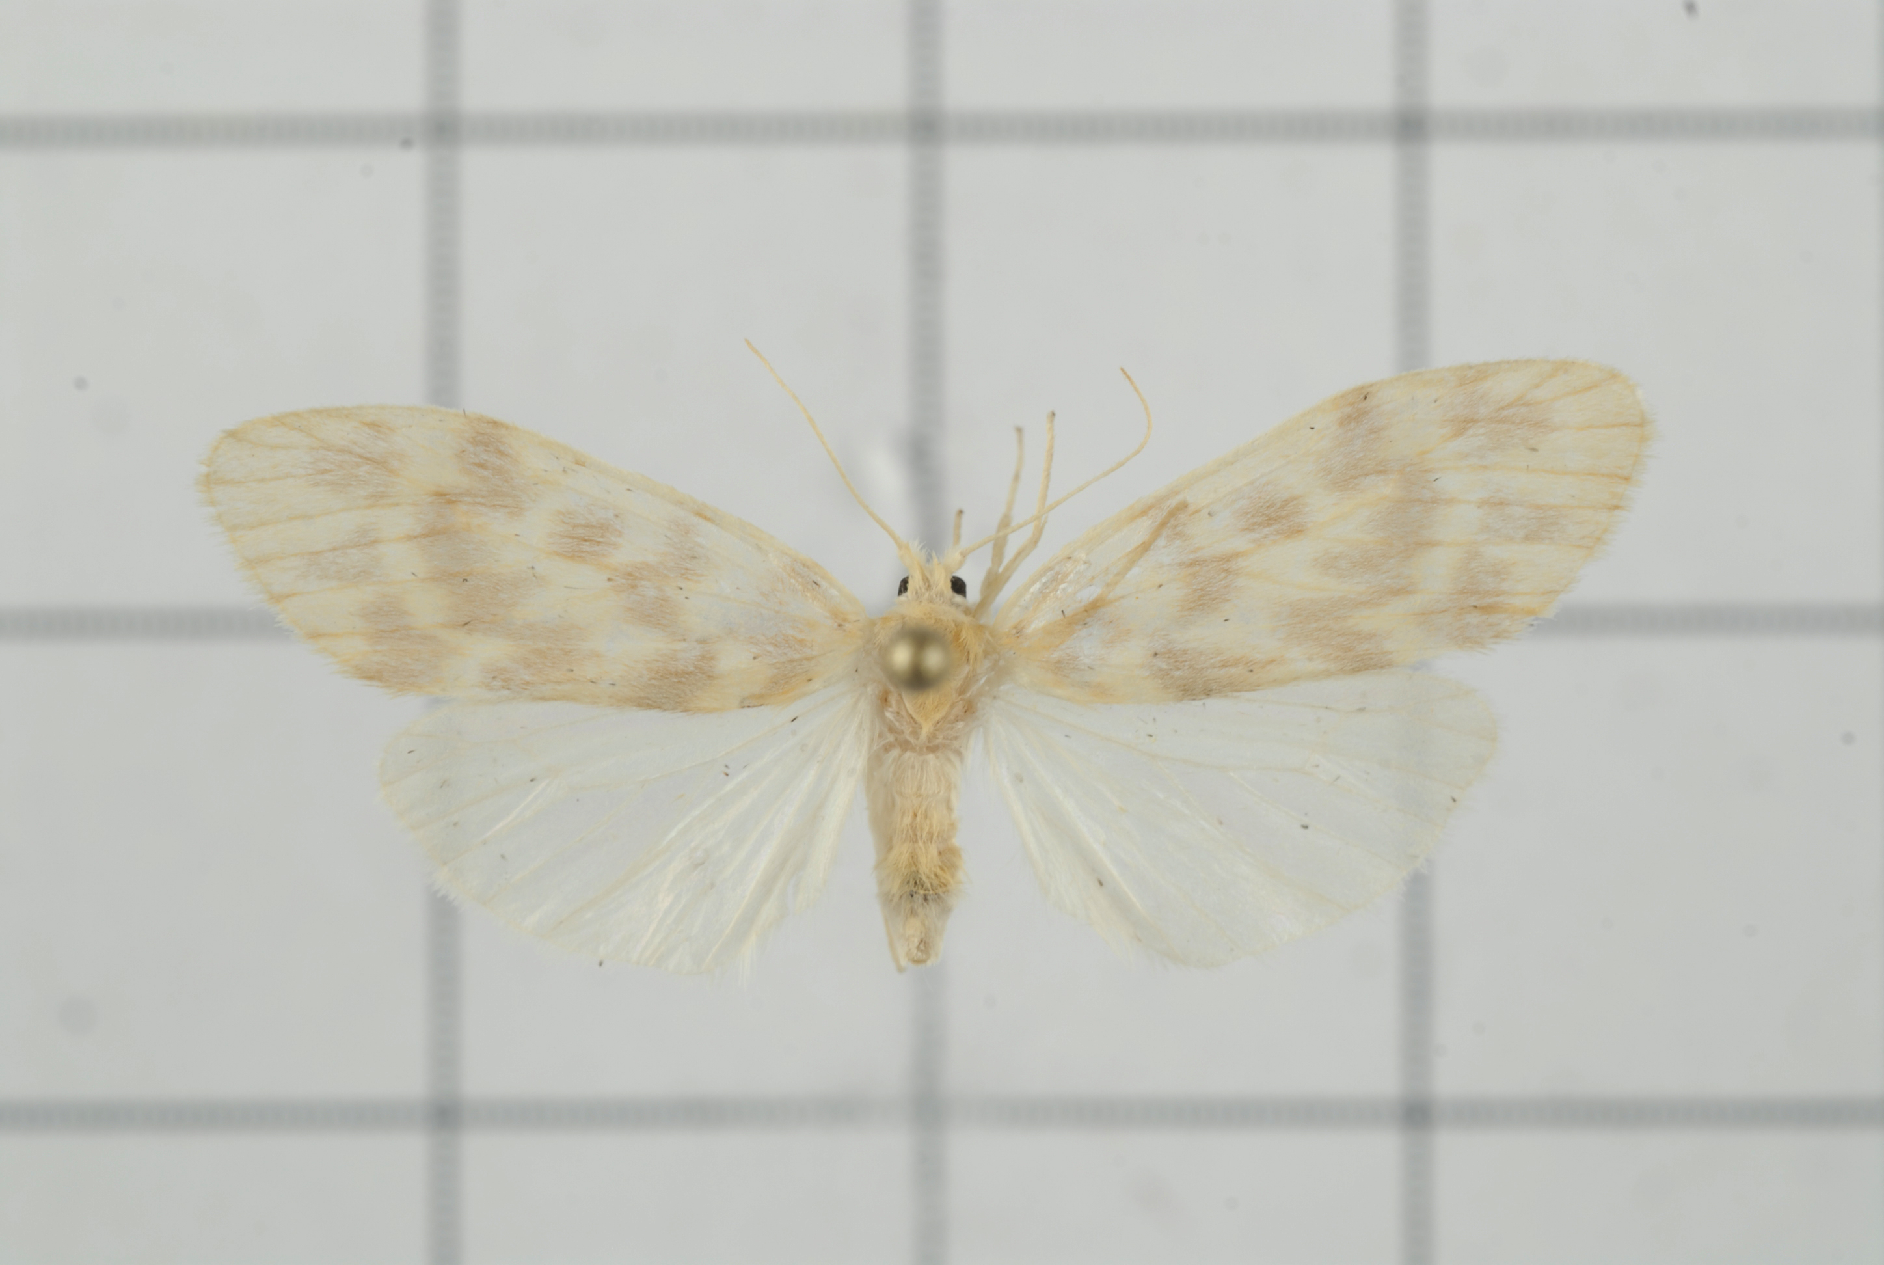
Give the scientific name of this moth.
Hemipsilia coavestis
